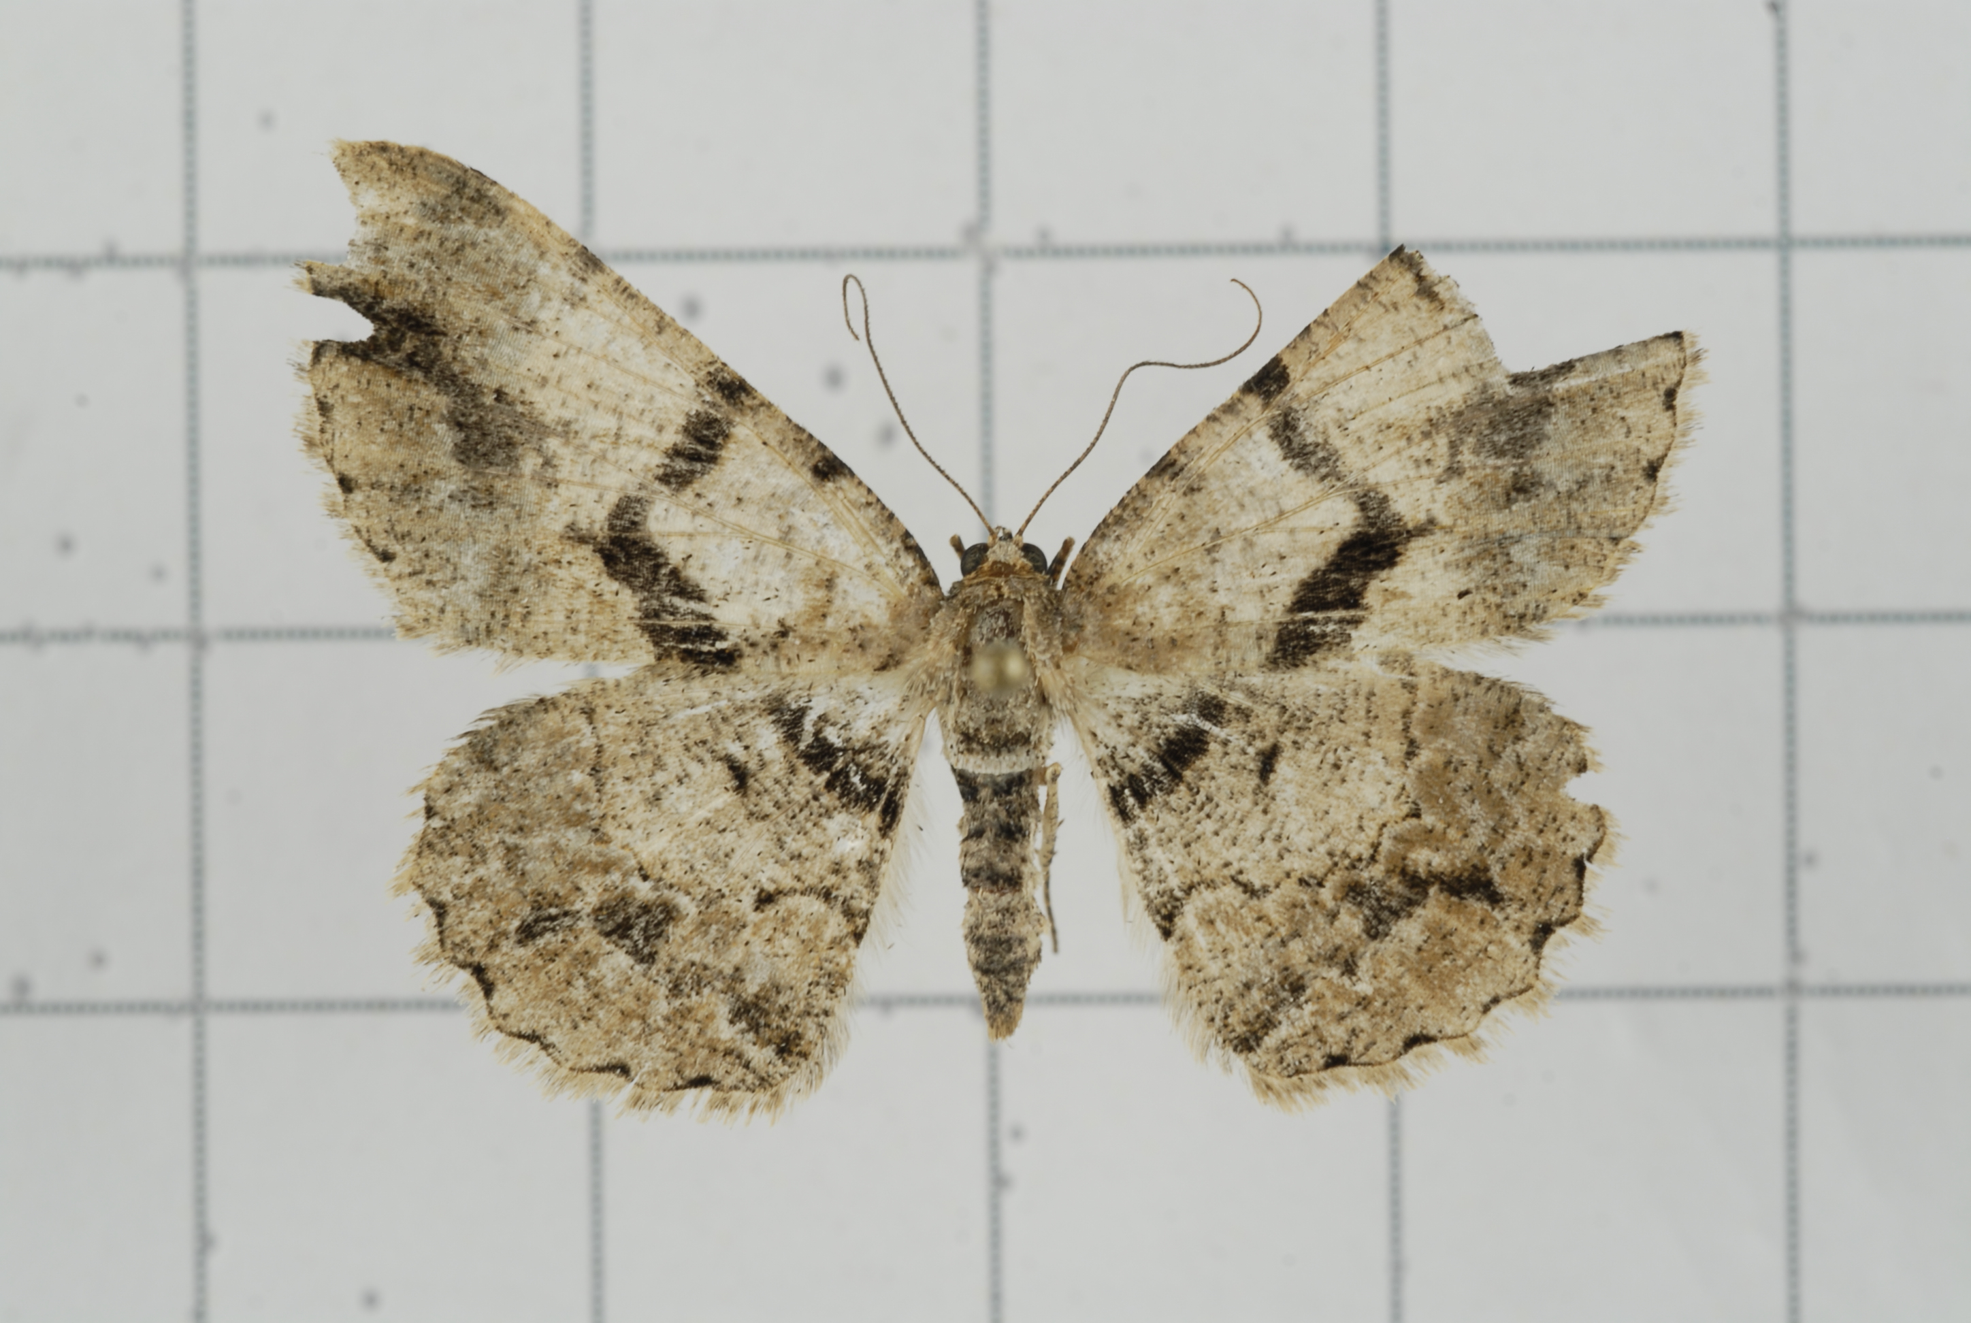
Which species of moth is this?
Psilalcis diorthogonia
